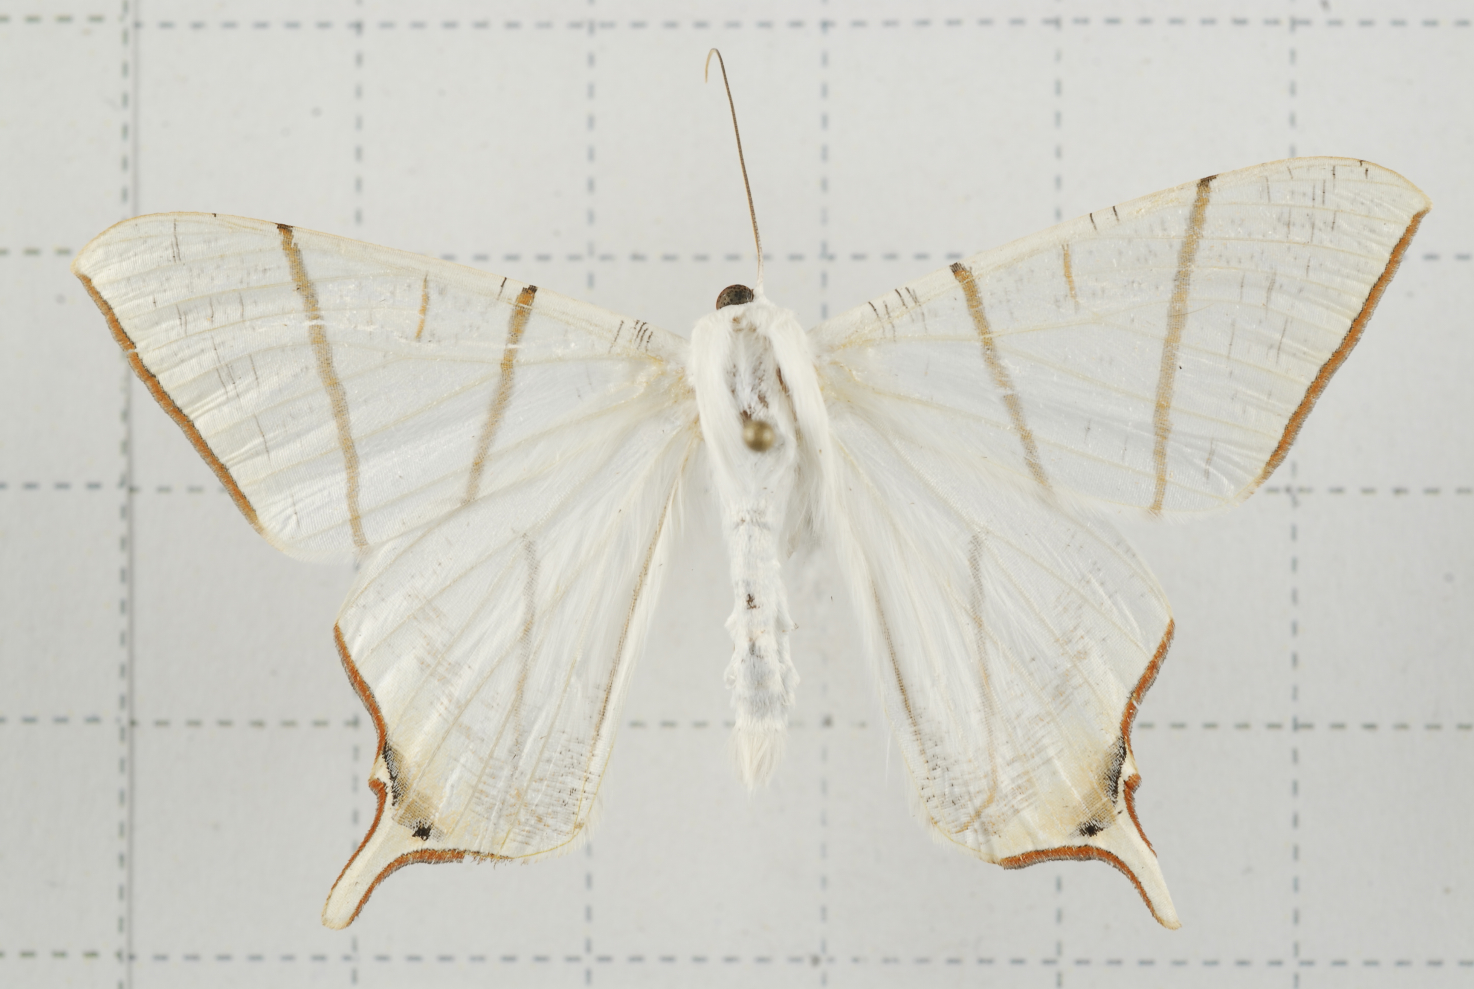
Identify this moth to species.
Ourapteryx clara formosana
